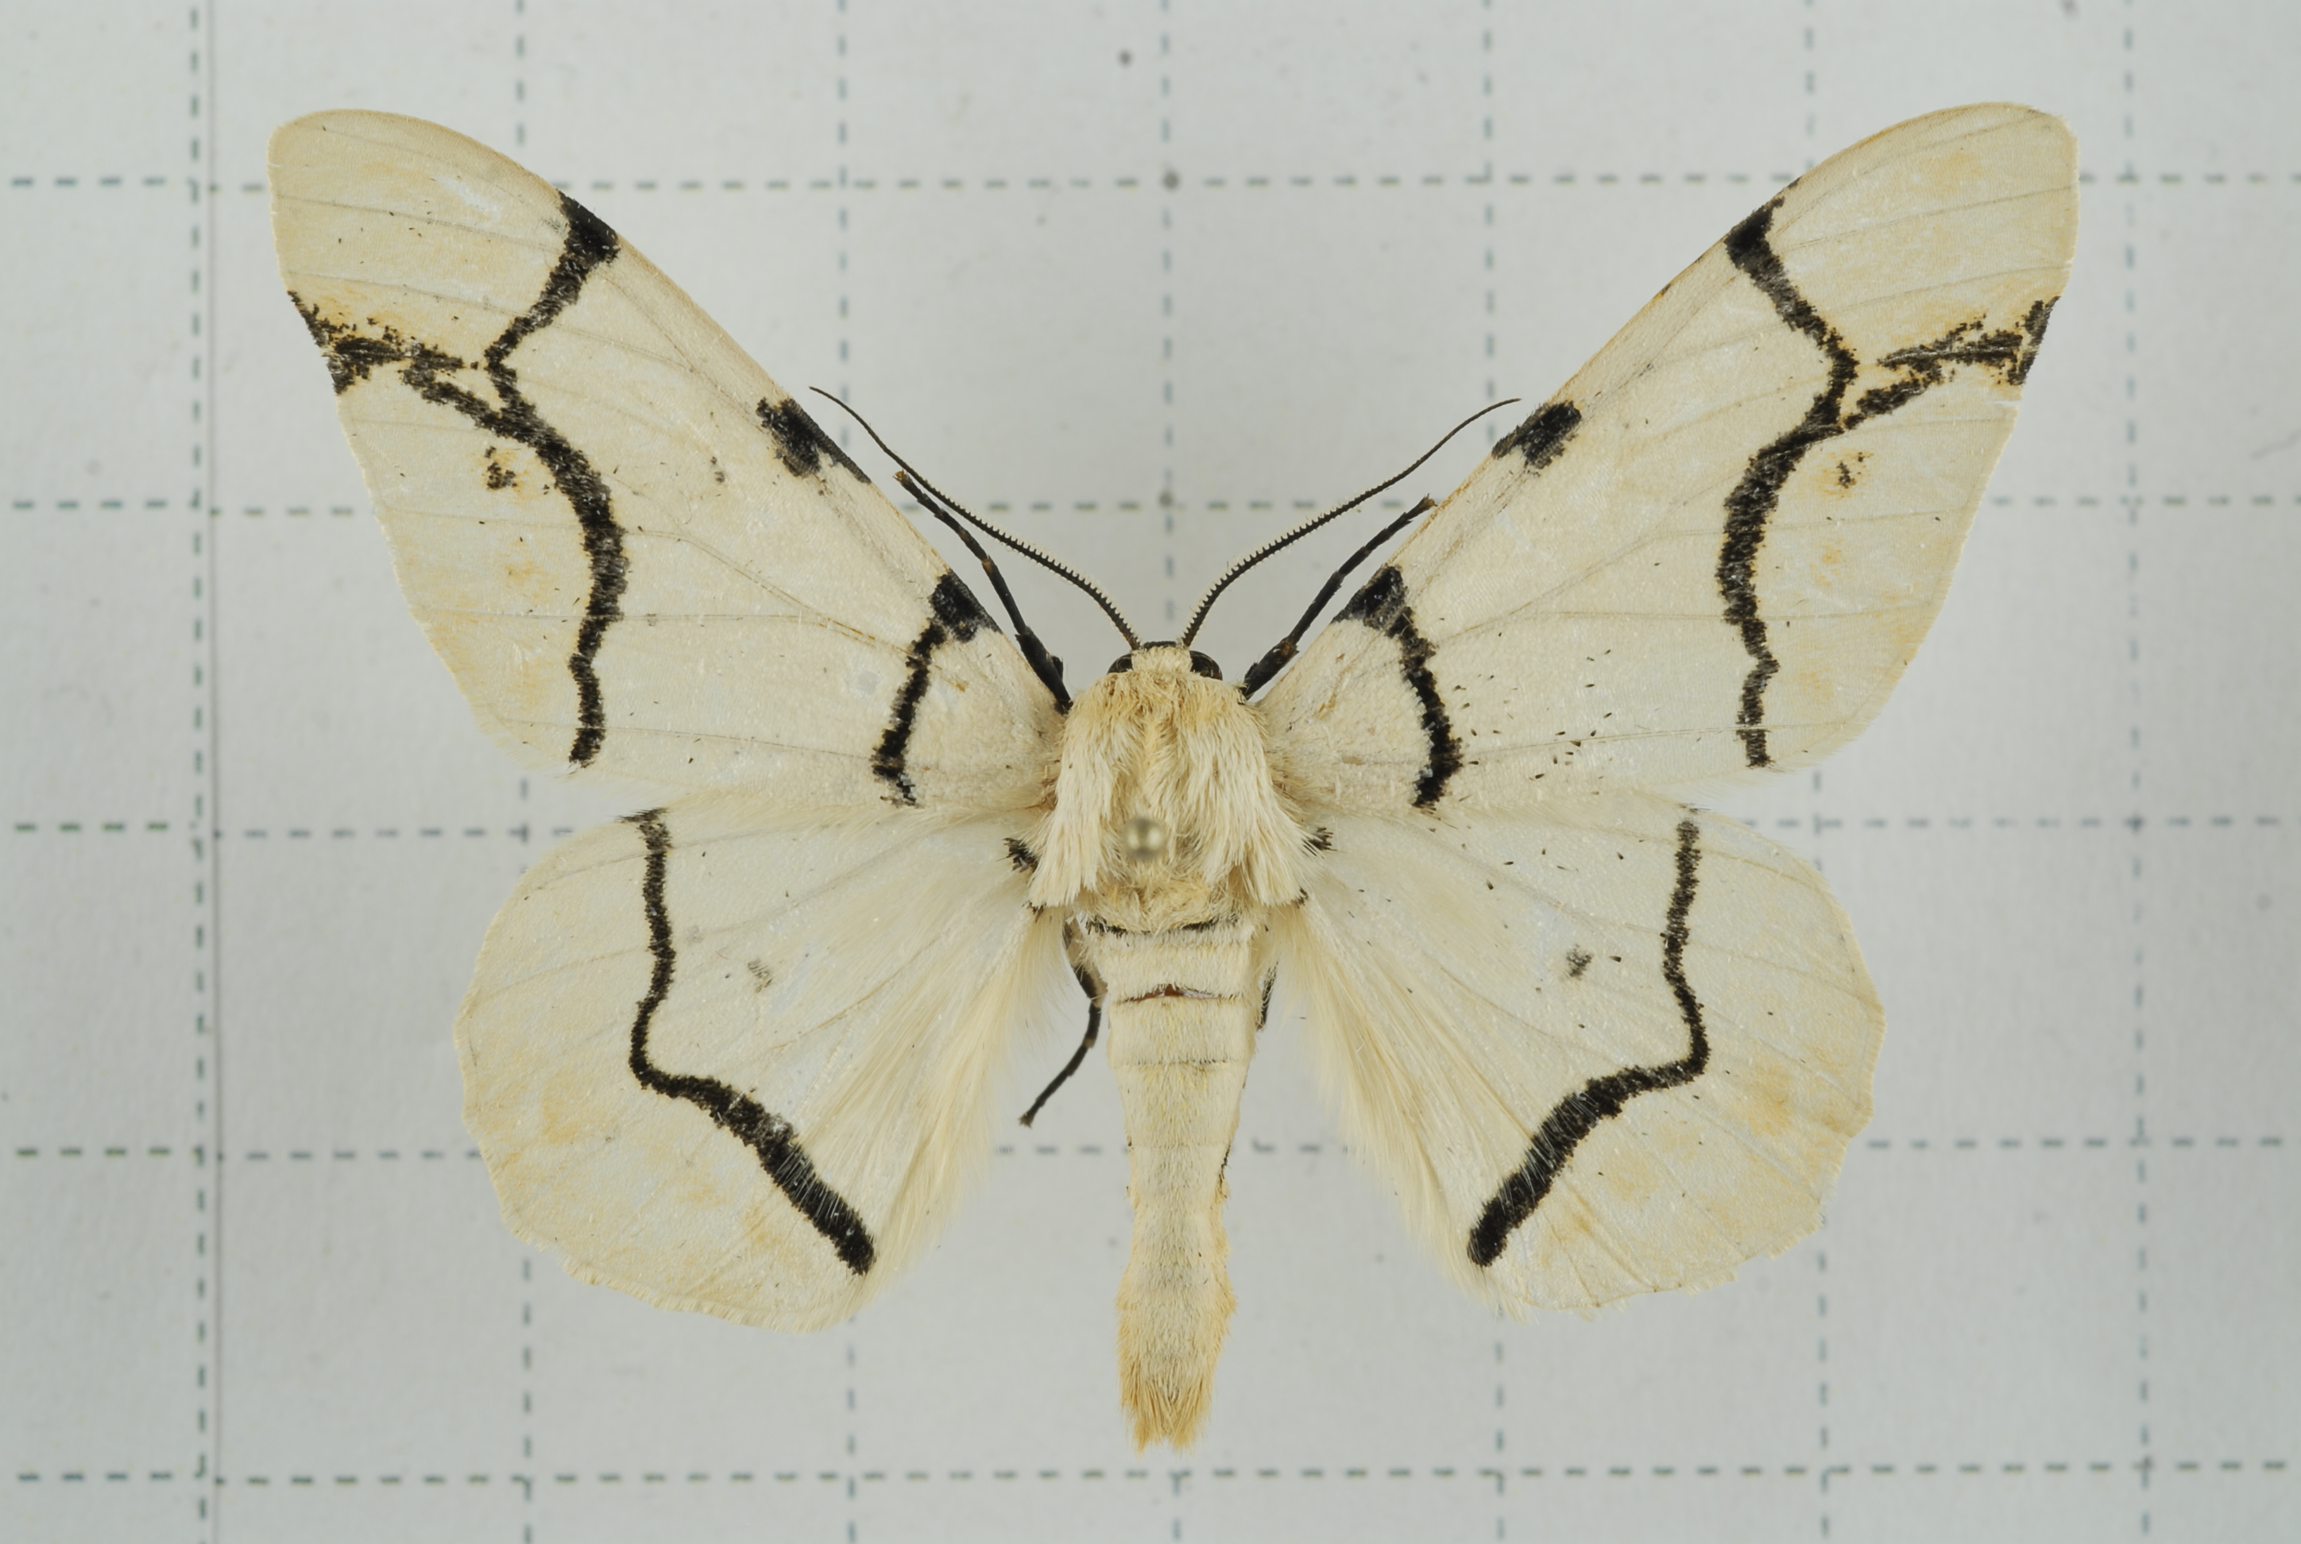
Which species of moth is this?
Biston perclara
